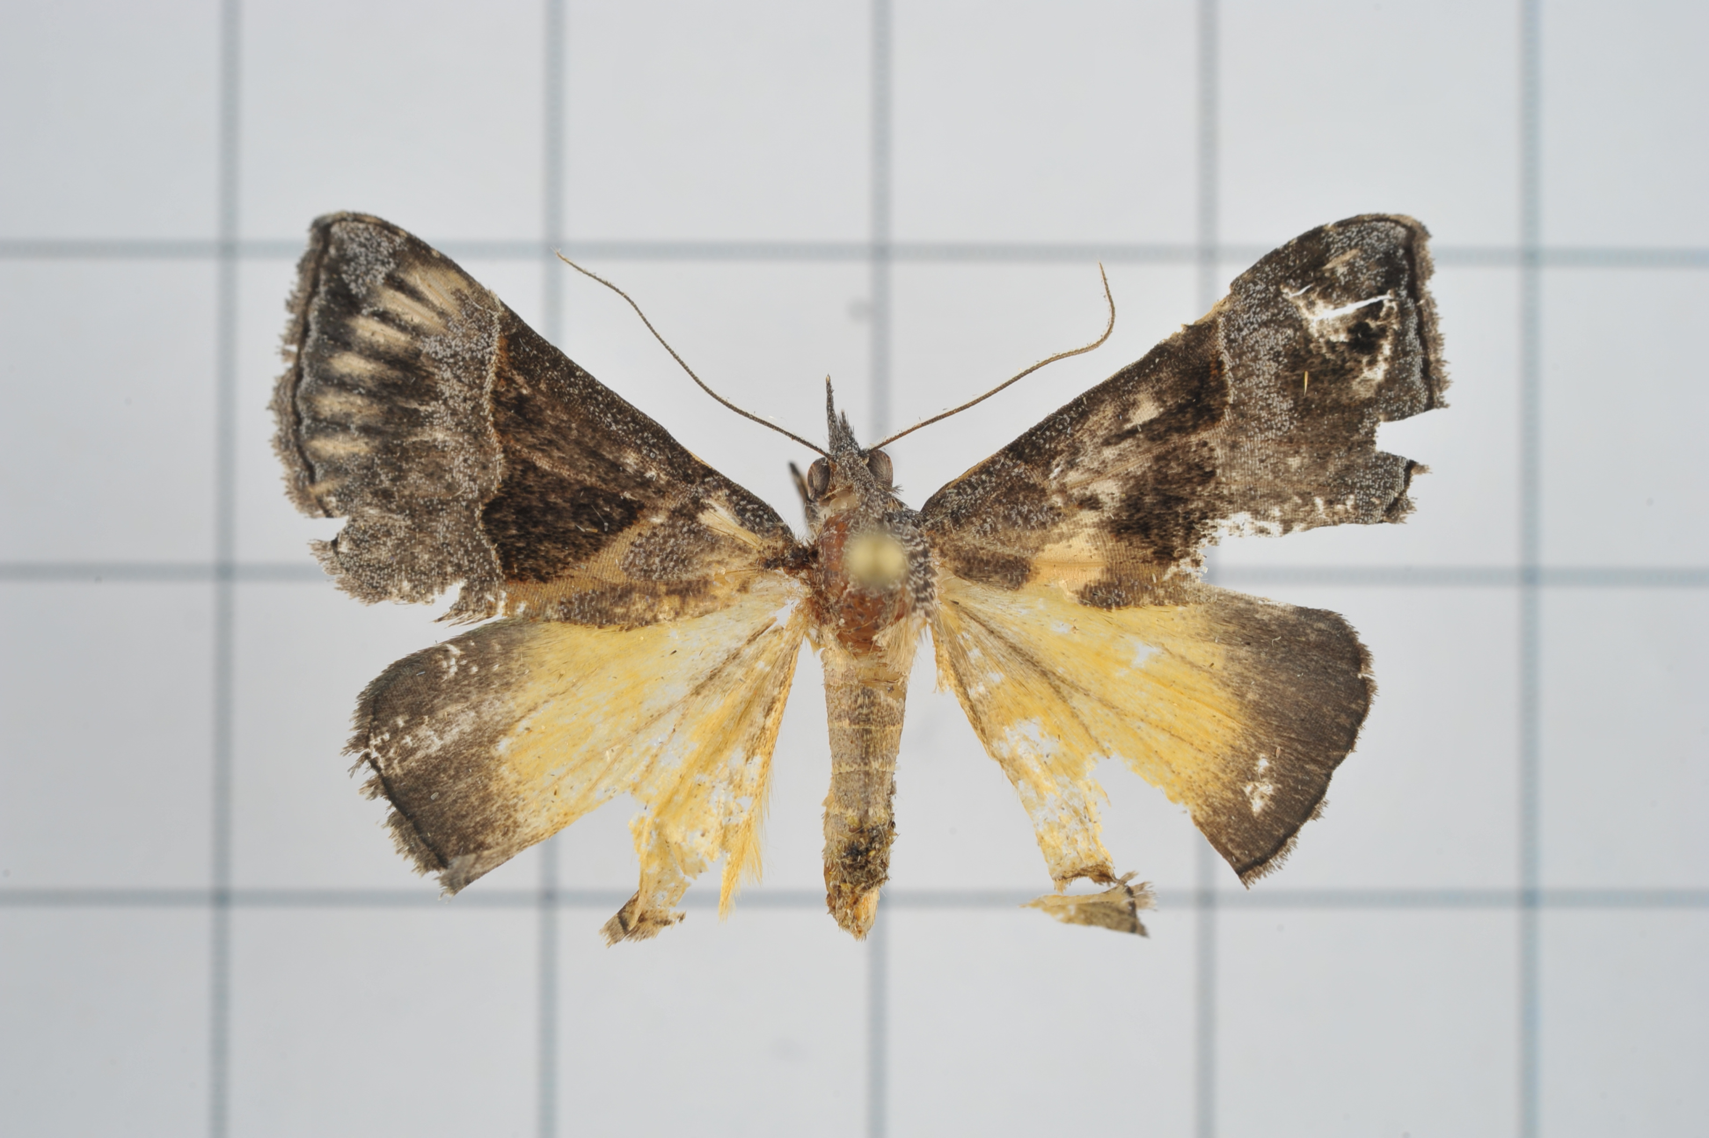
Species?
Dichromia amica
